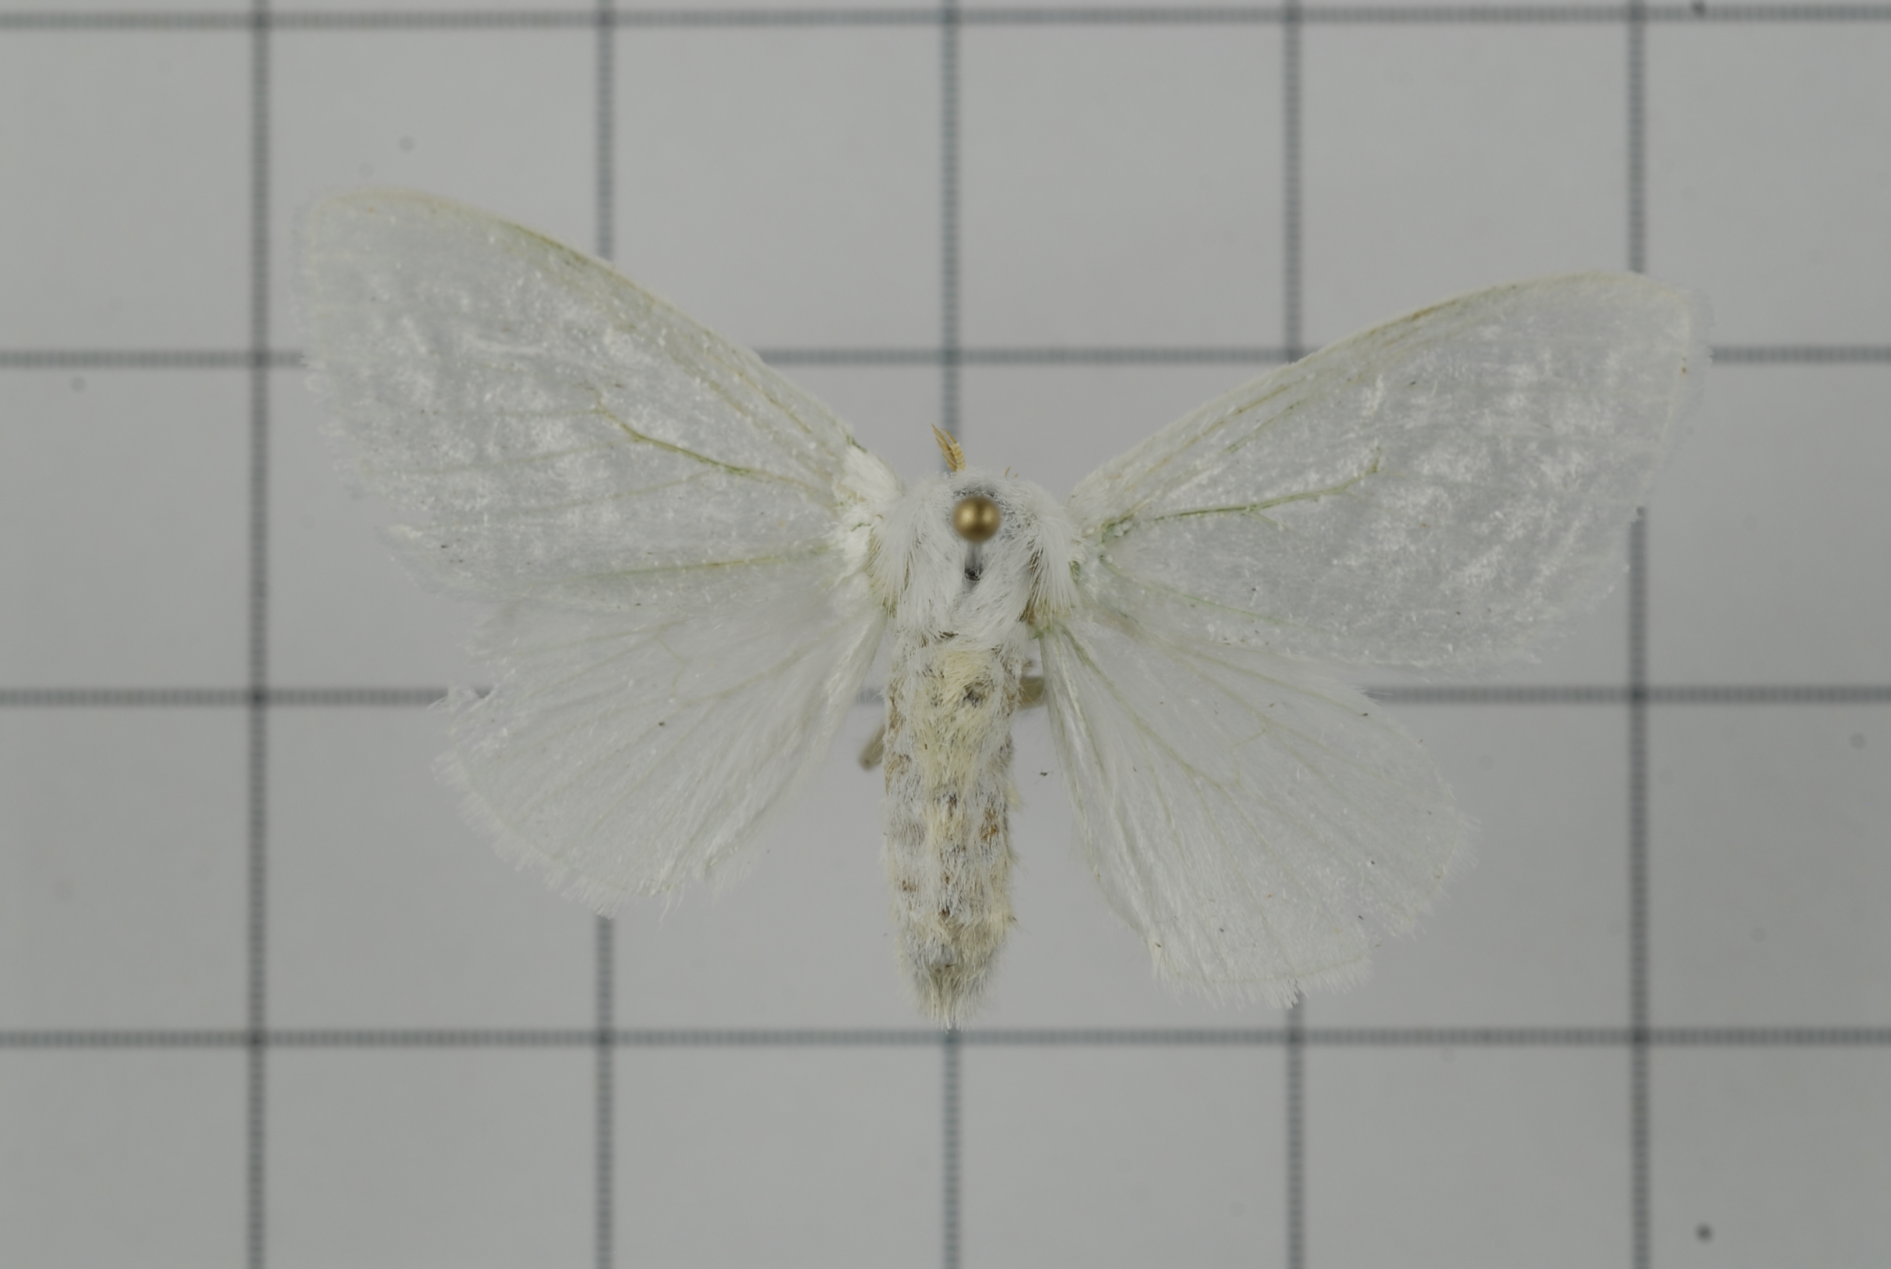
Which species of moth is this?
Leucoma clara
